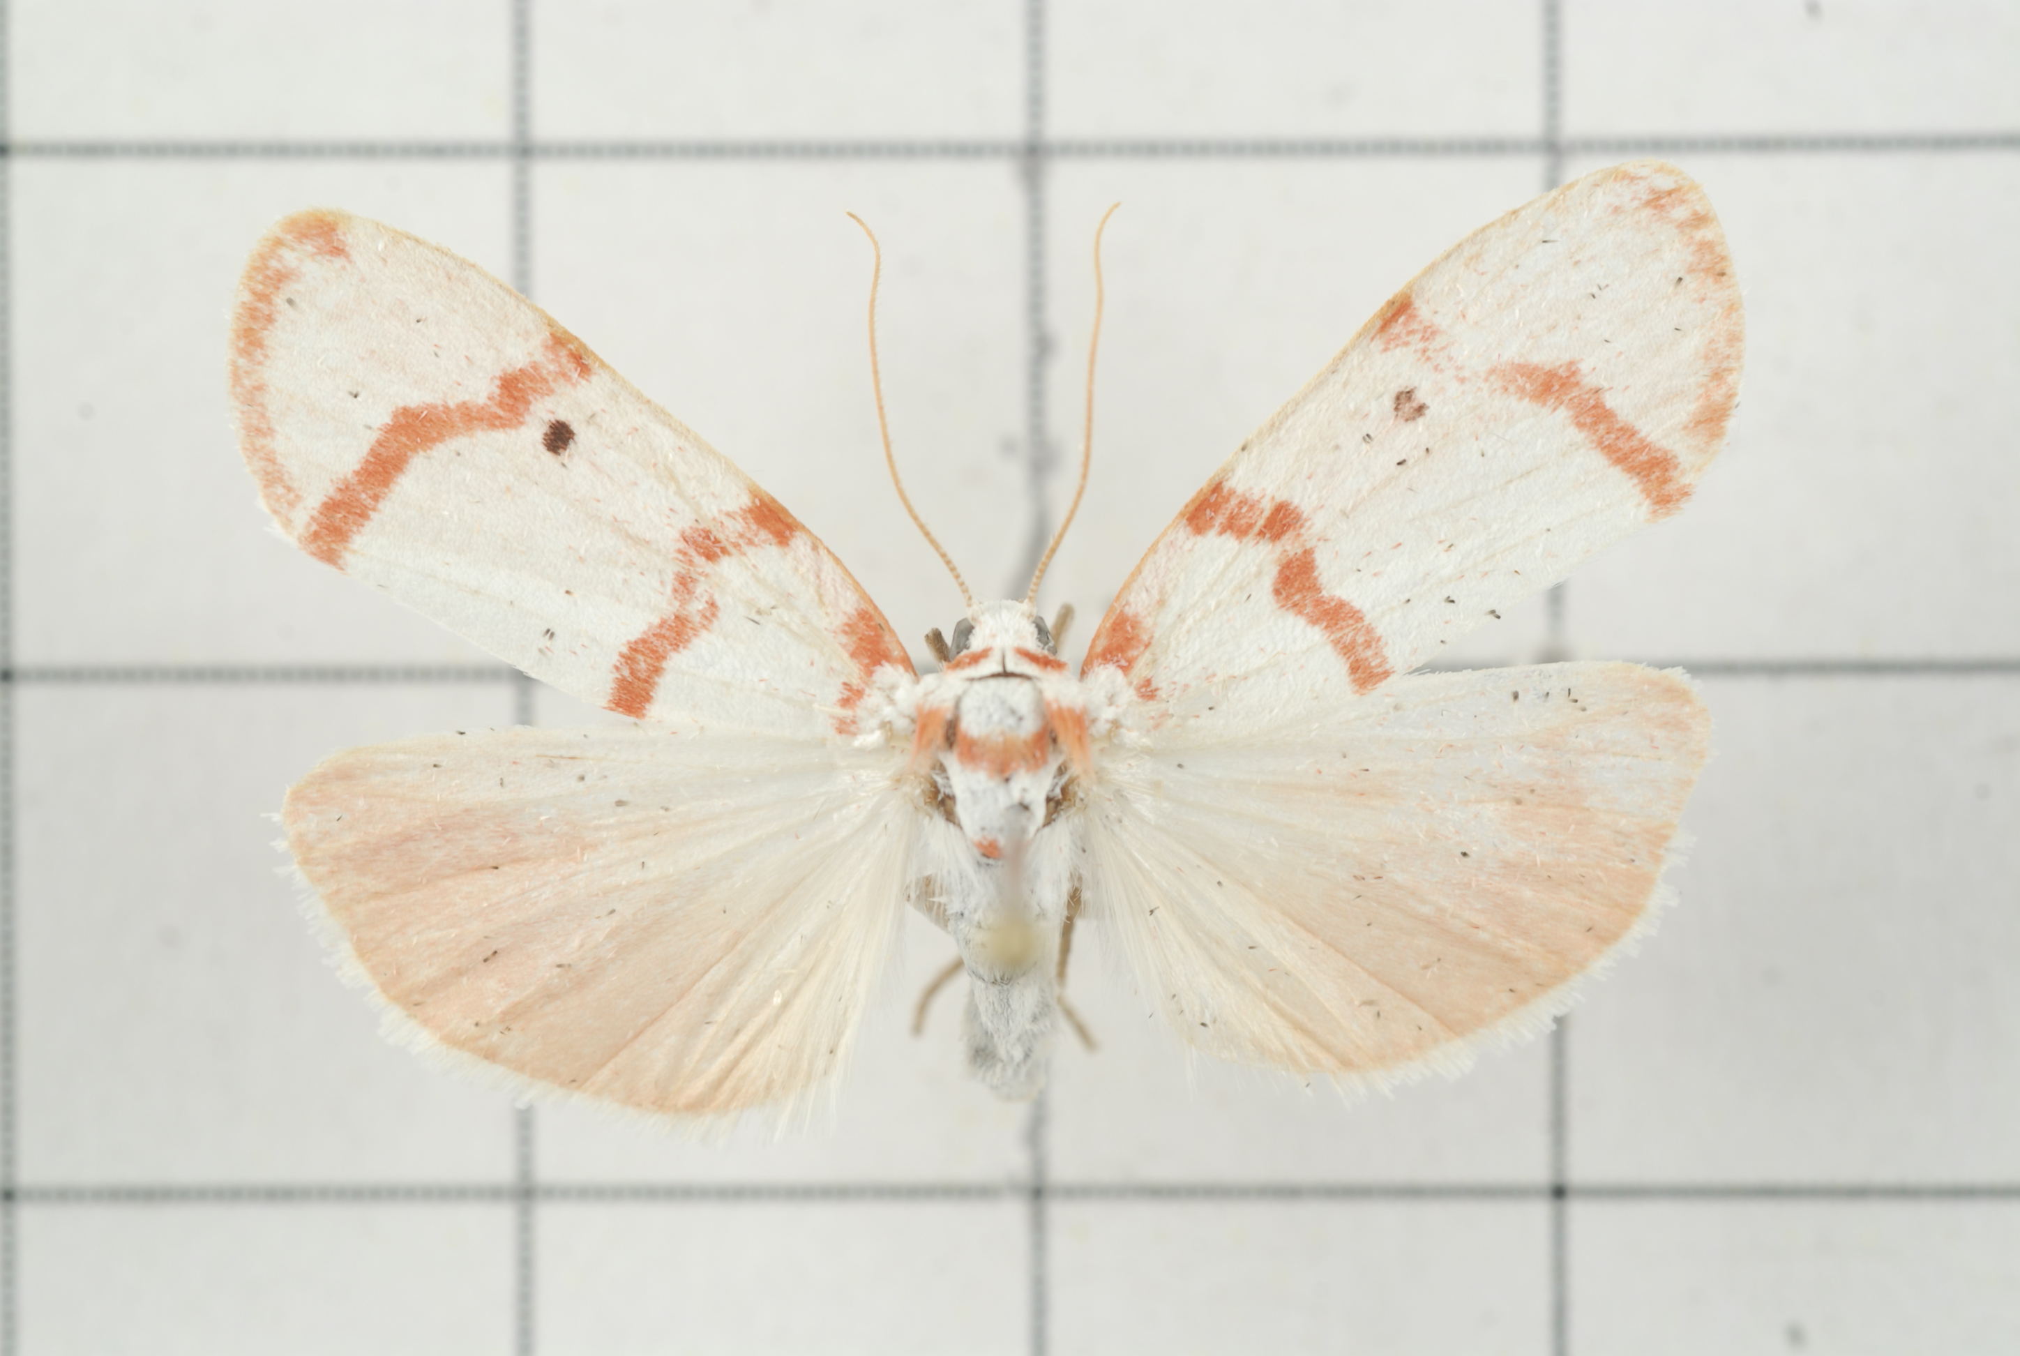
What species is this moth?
Cyana hamata hamata
